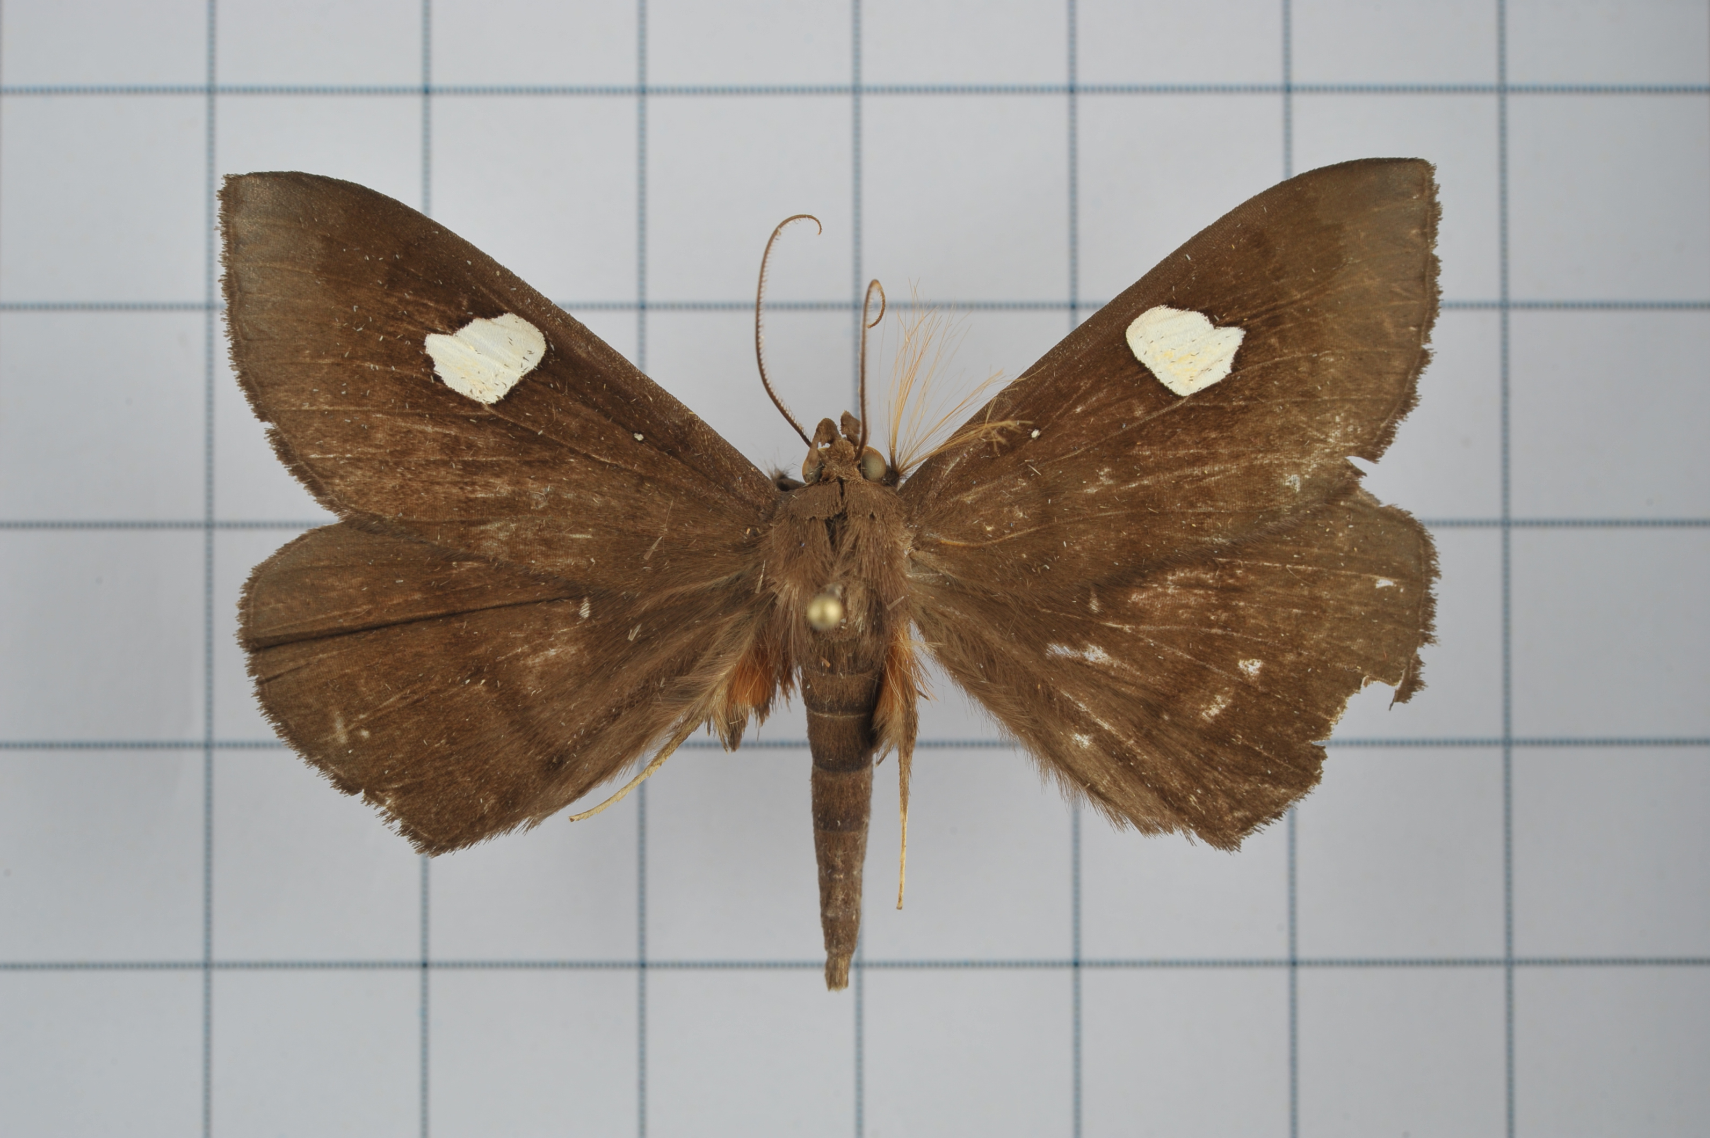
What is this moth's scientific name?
Edessena gentiusalis
